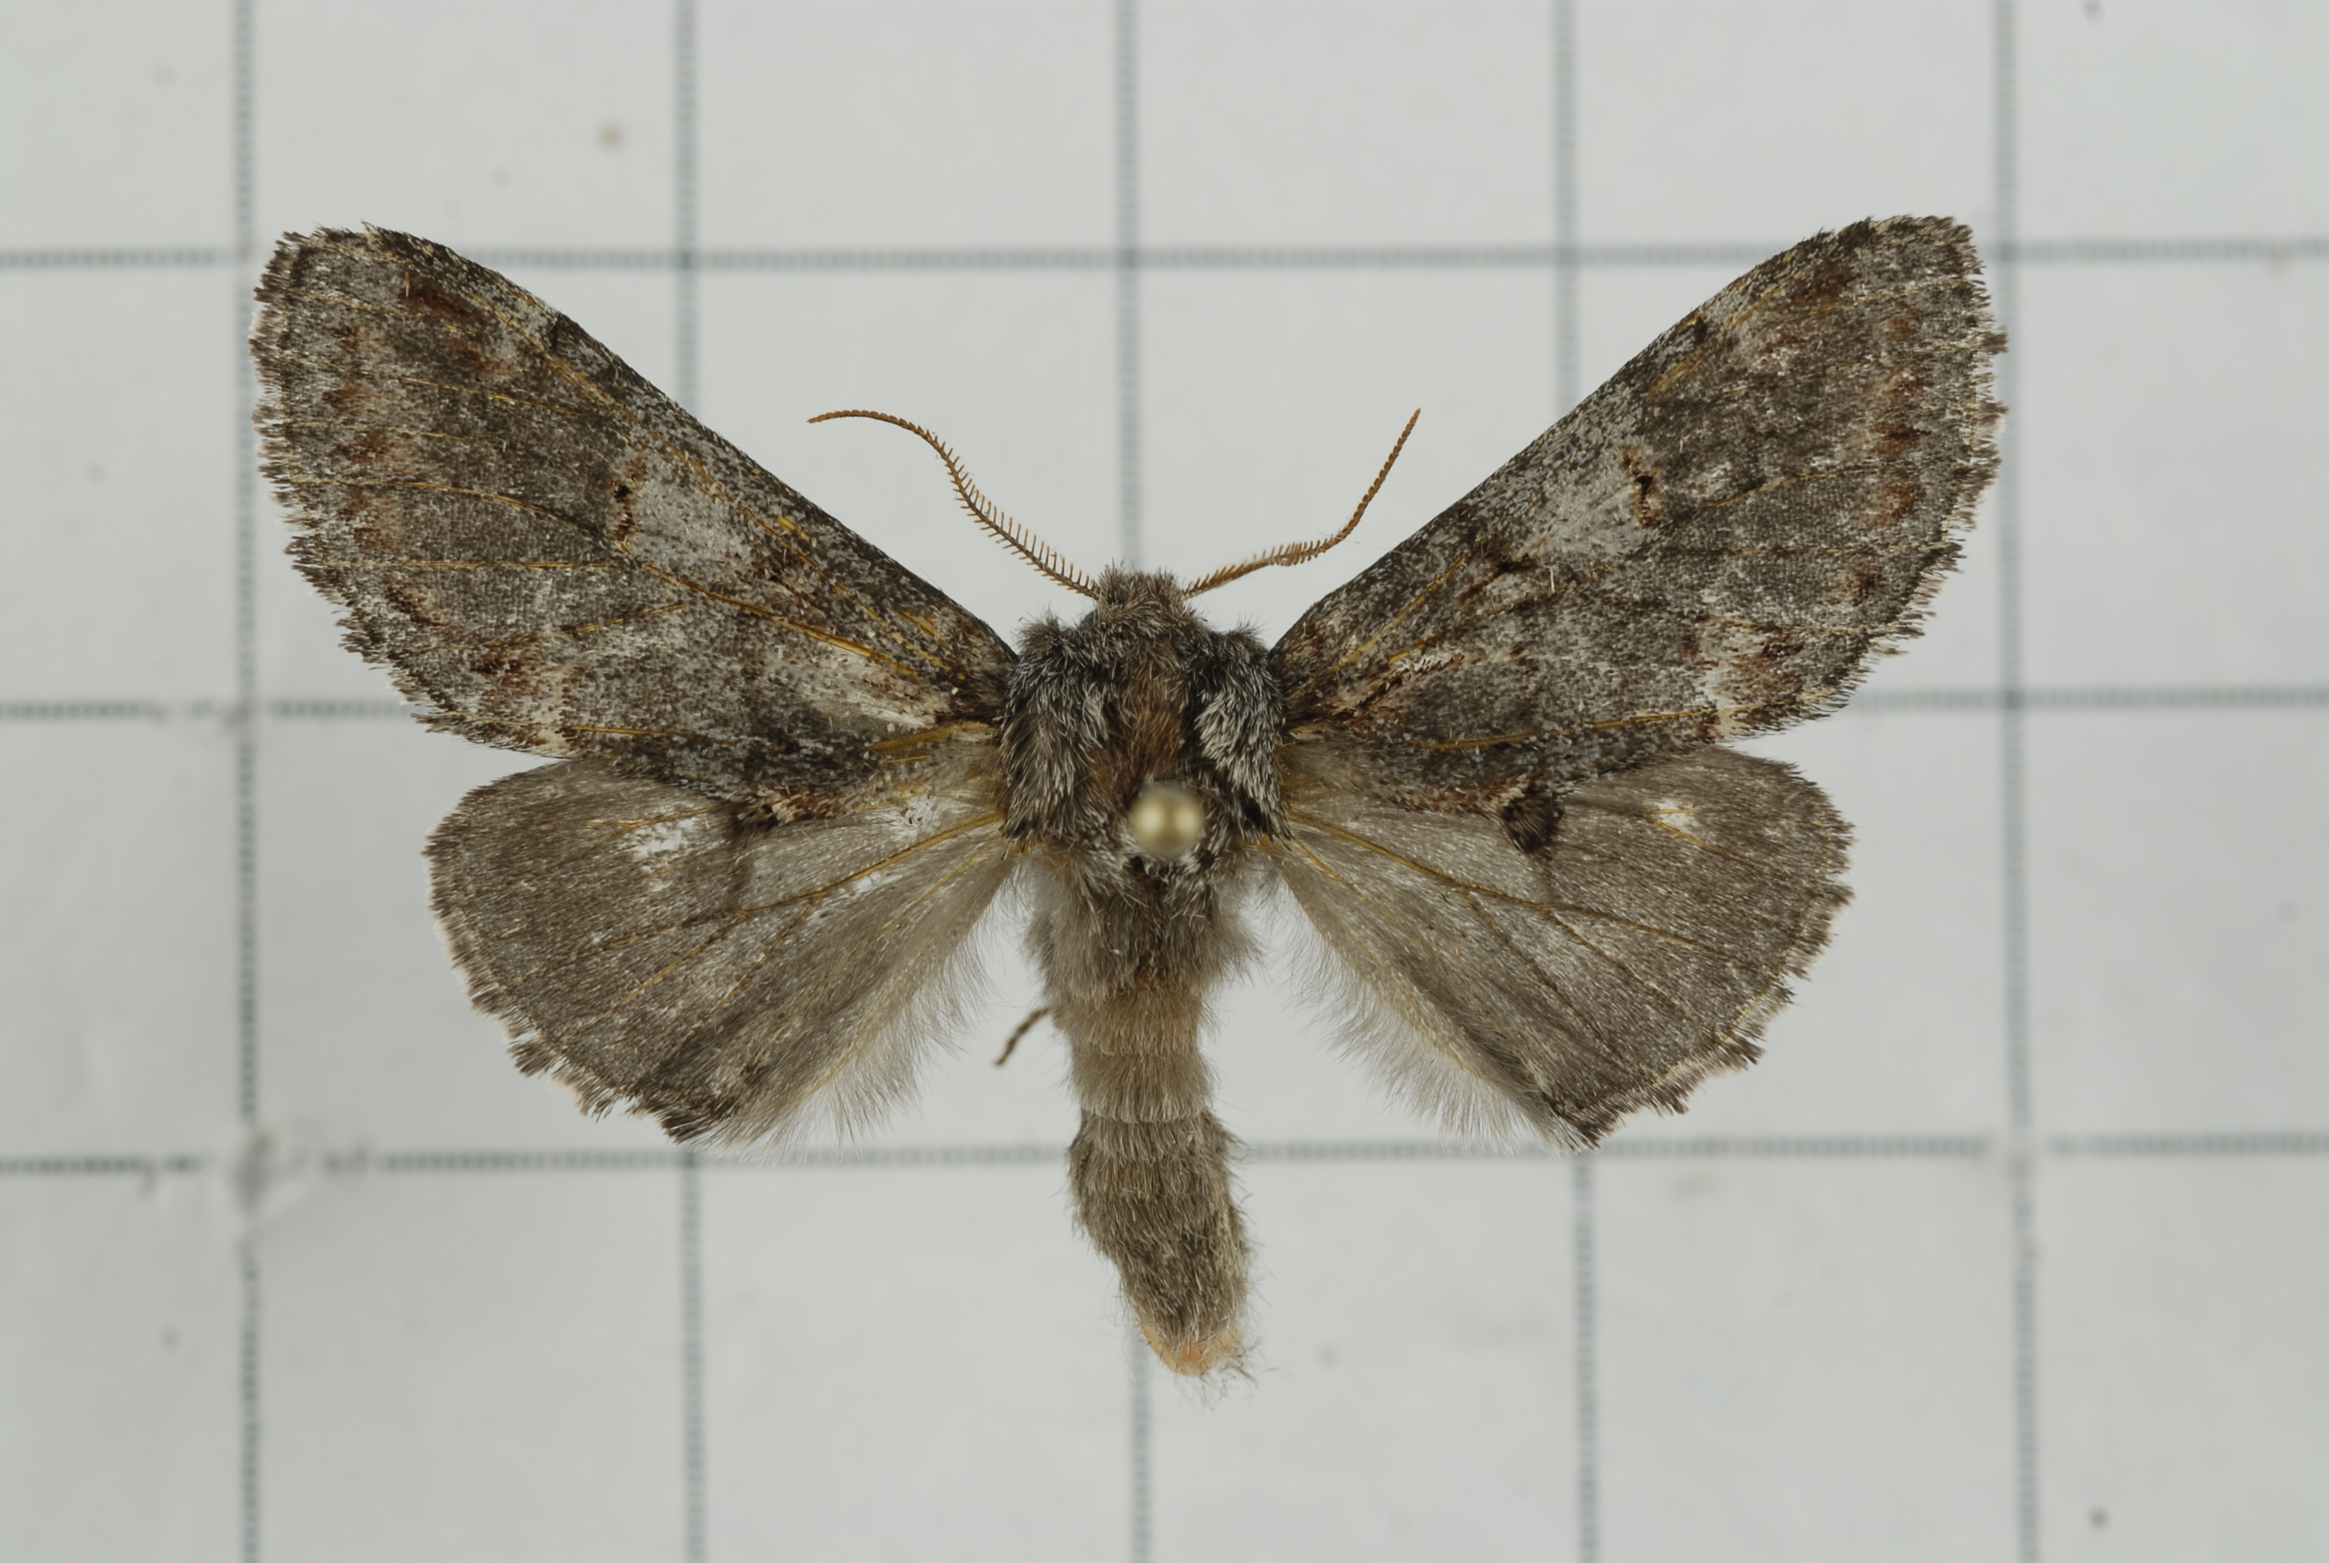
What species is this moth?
Notodonta griseotincta
